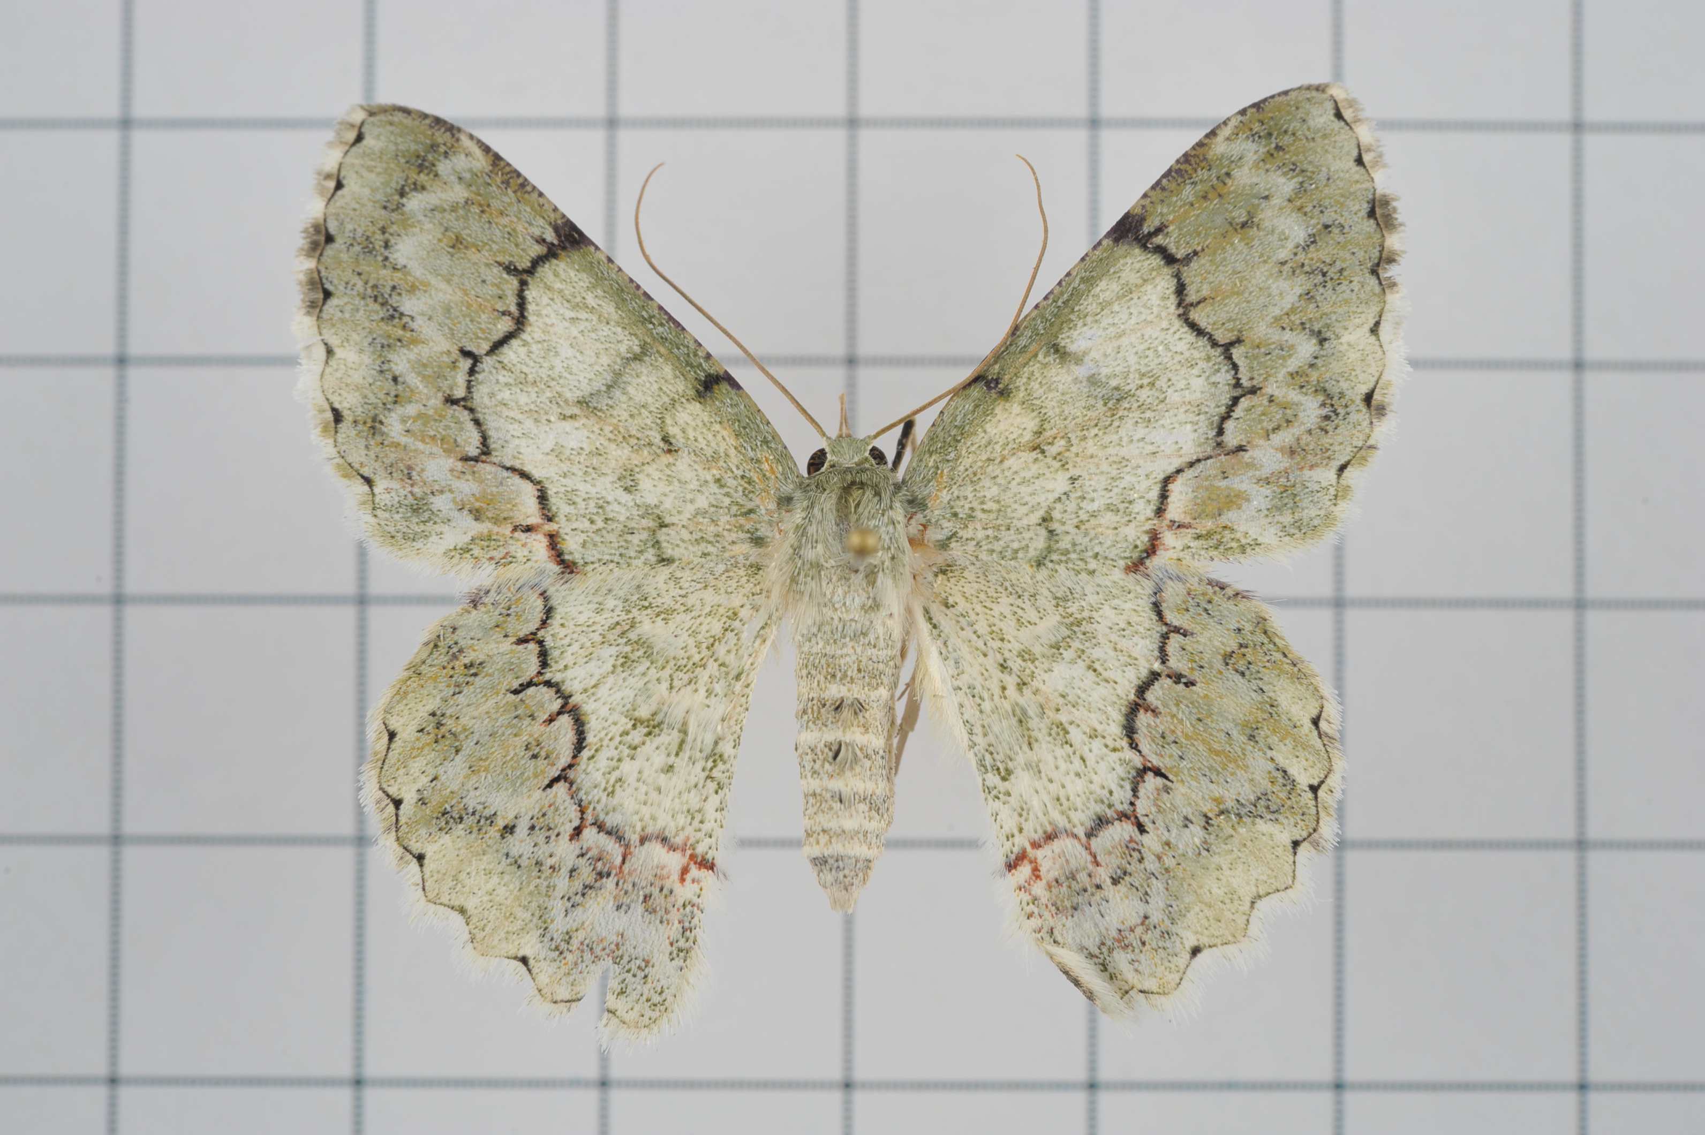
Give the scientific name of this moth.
Pingasa ruginaria pacifica
